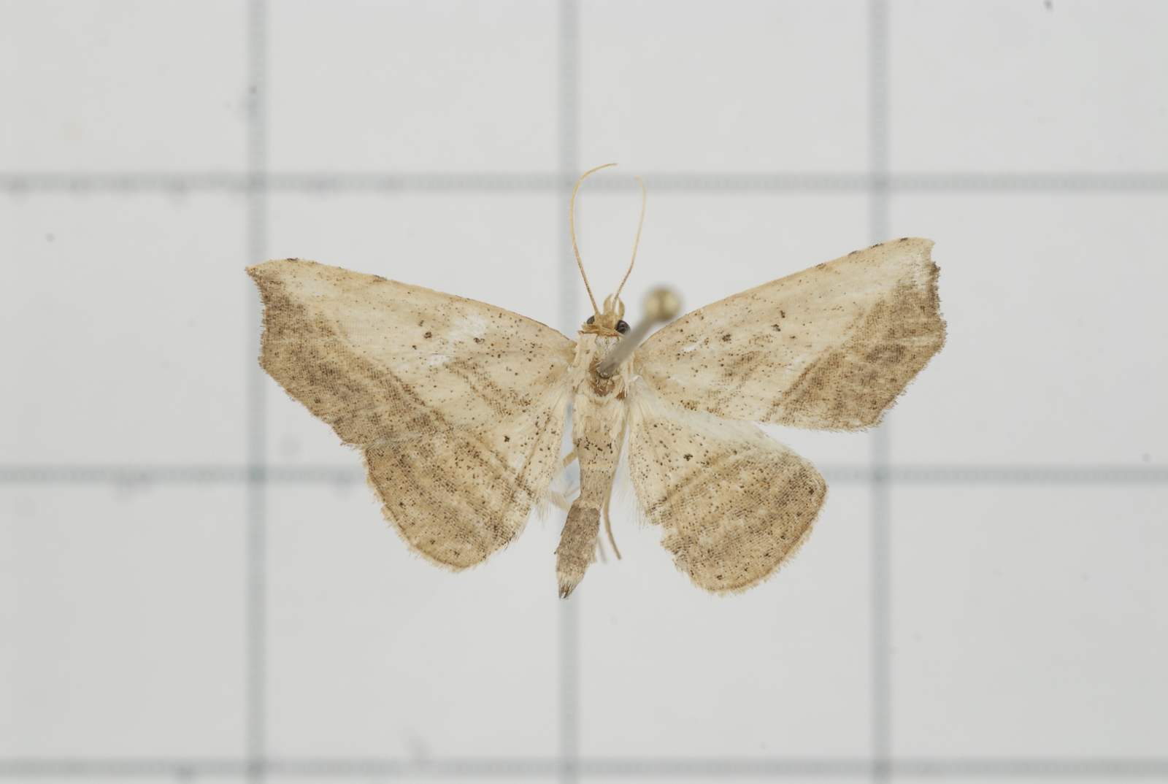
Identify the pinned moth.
Corgatha atrifalcis
